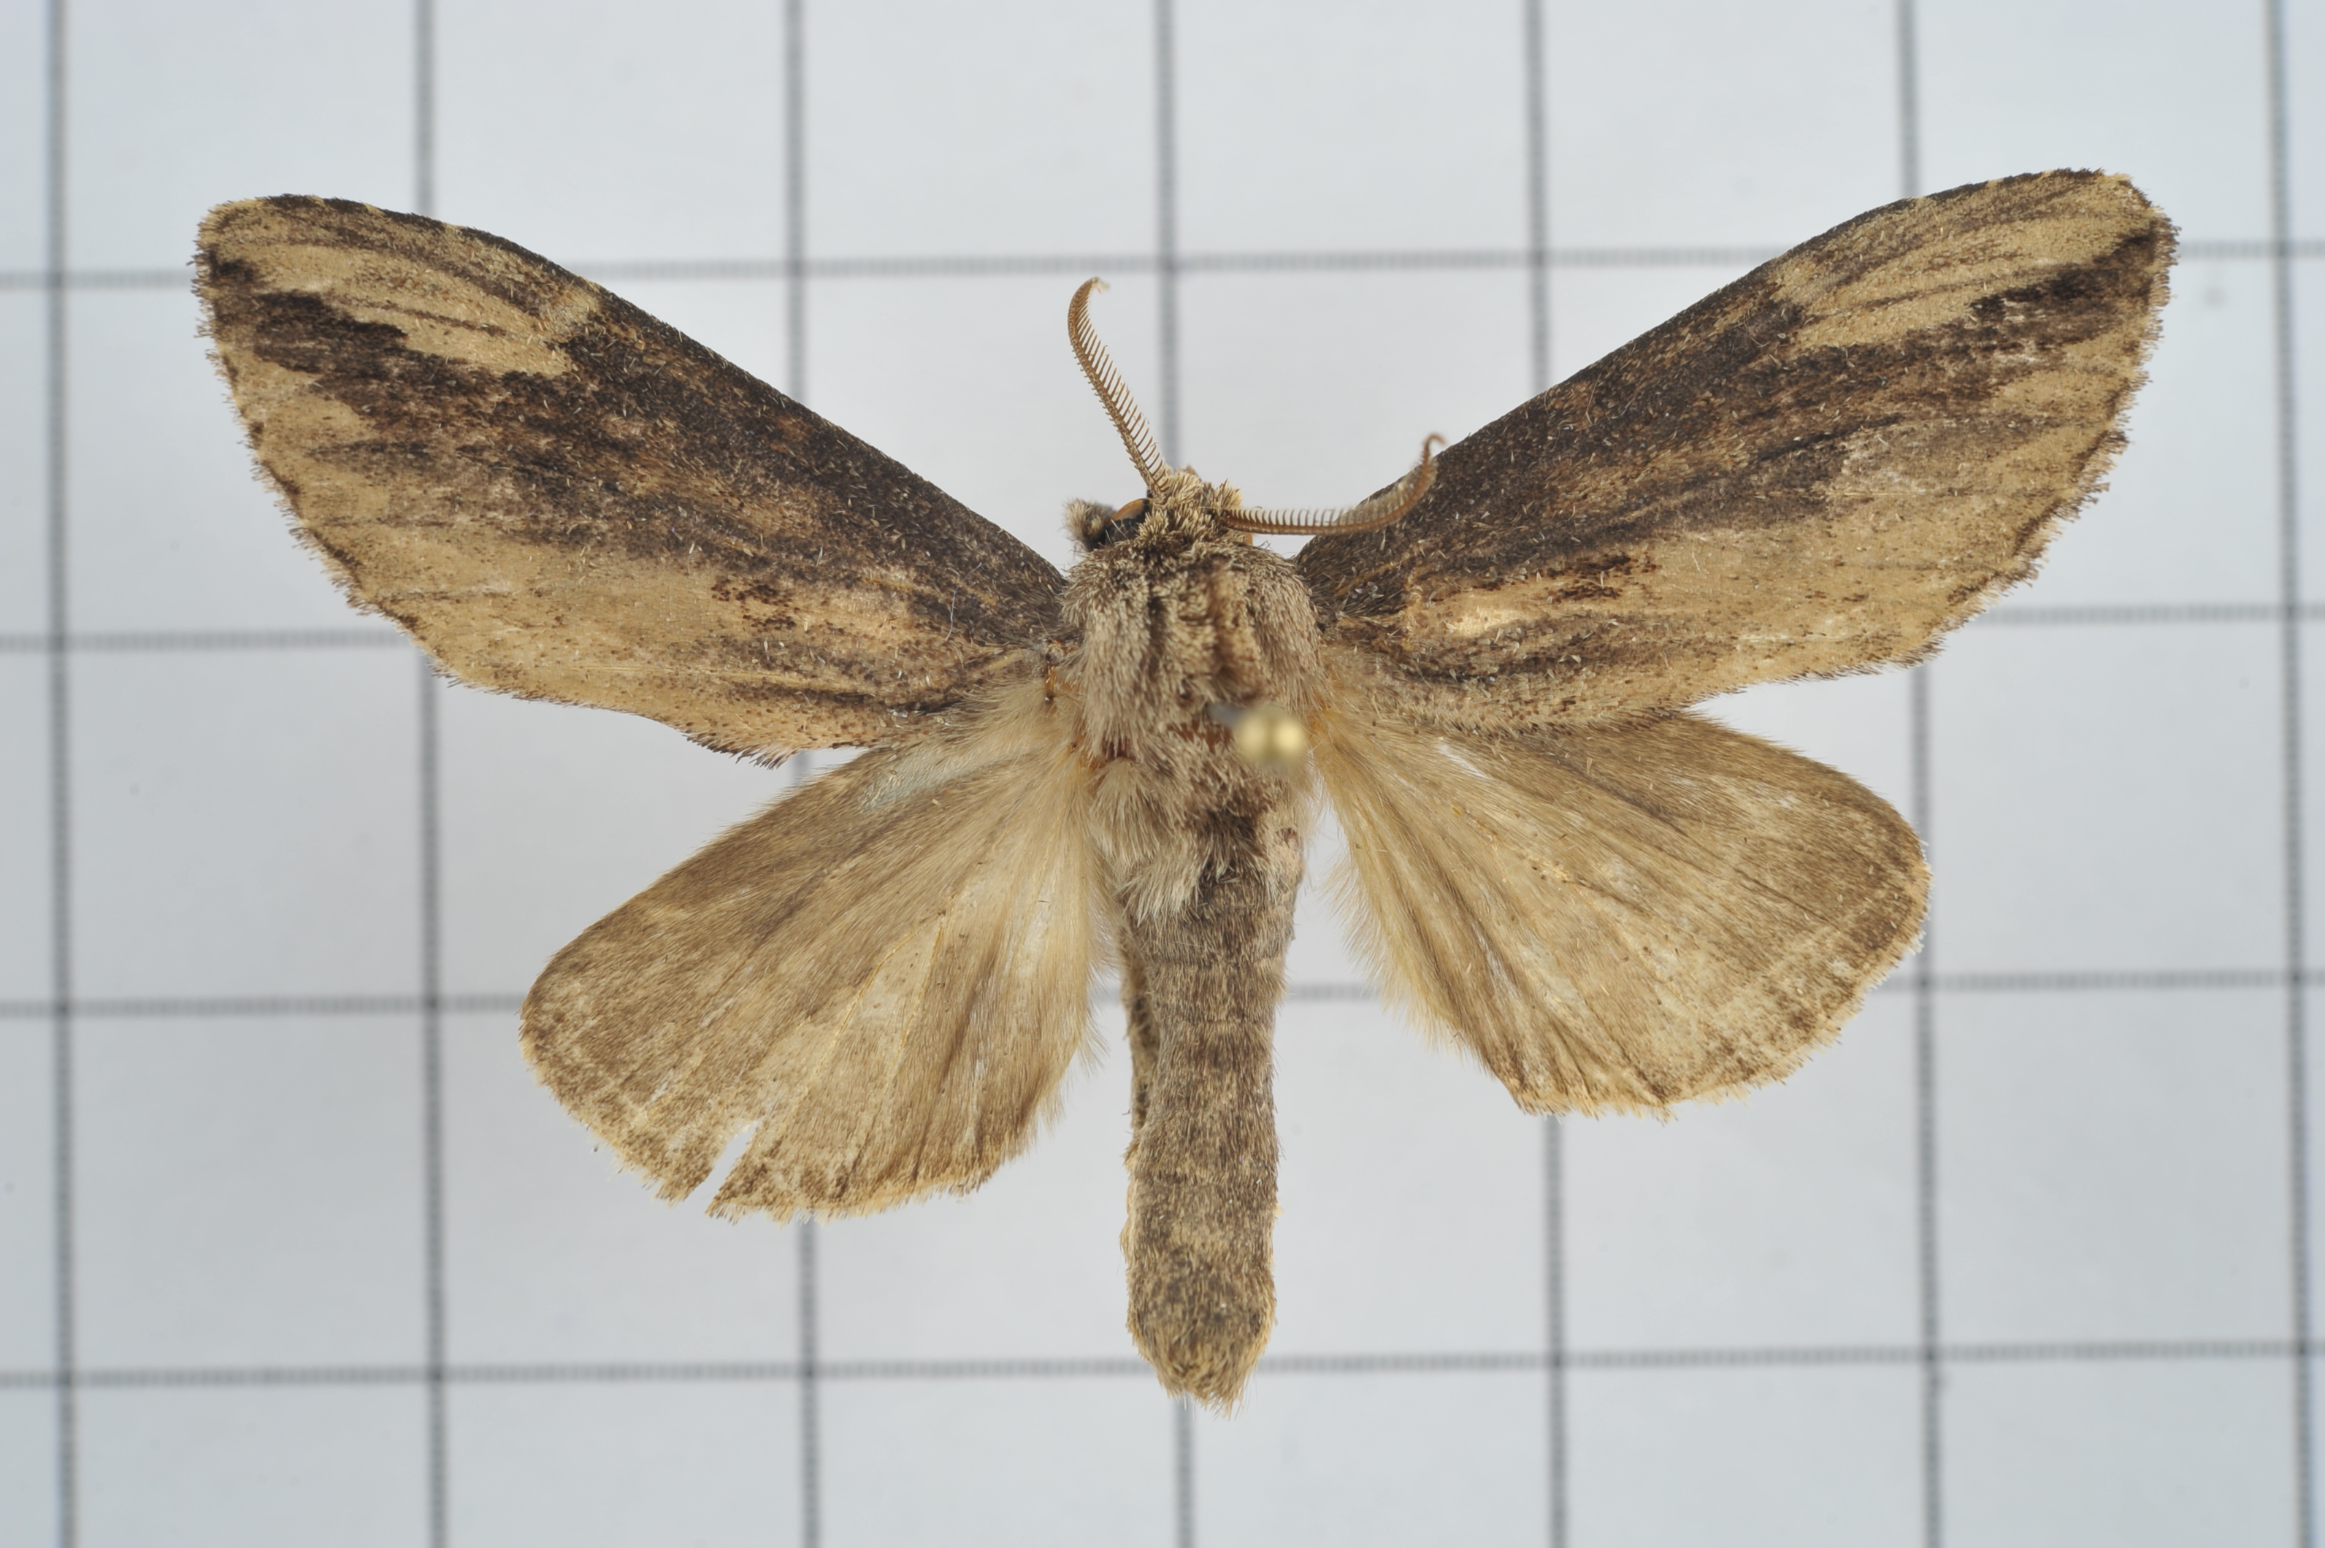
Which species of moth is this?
Allodontoides tenebrosa
